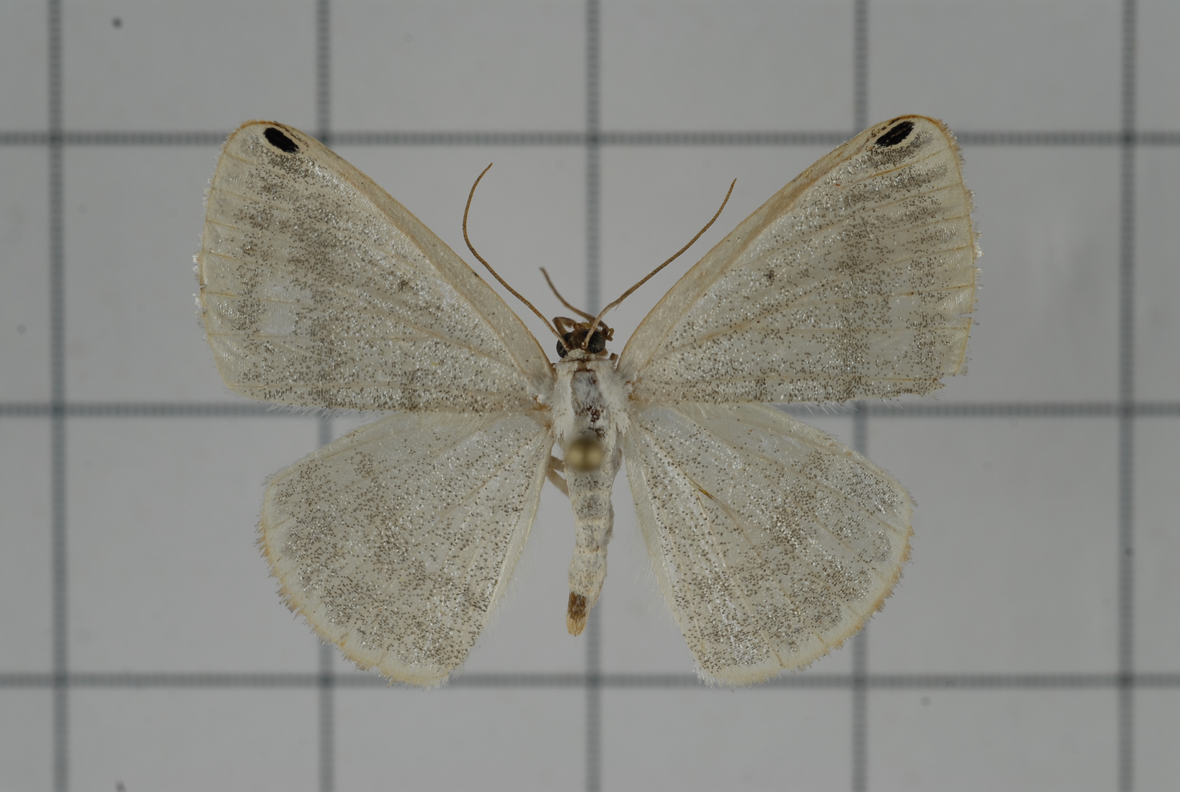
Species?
Lomographa percnosticta
